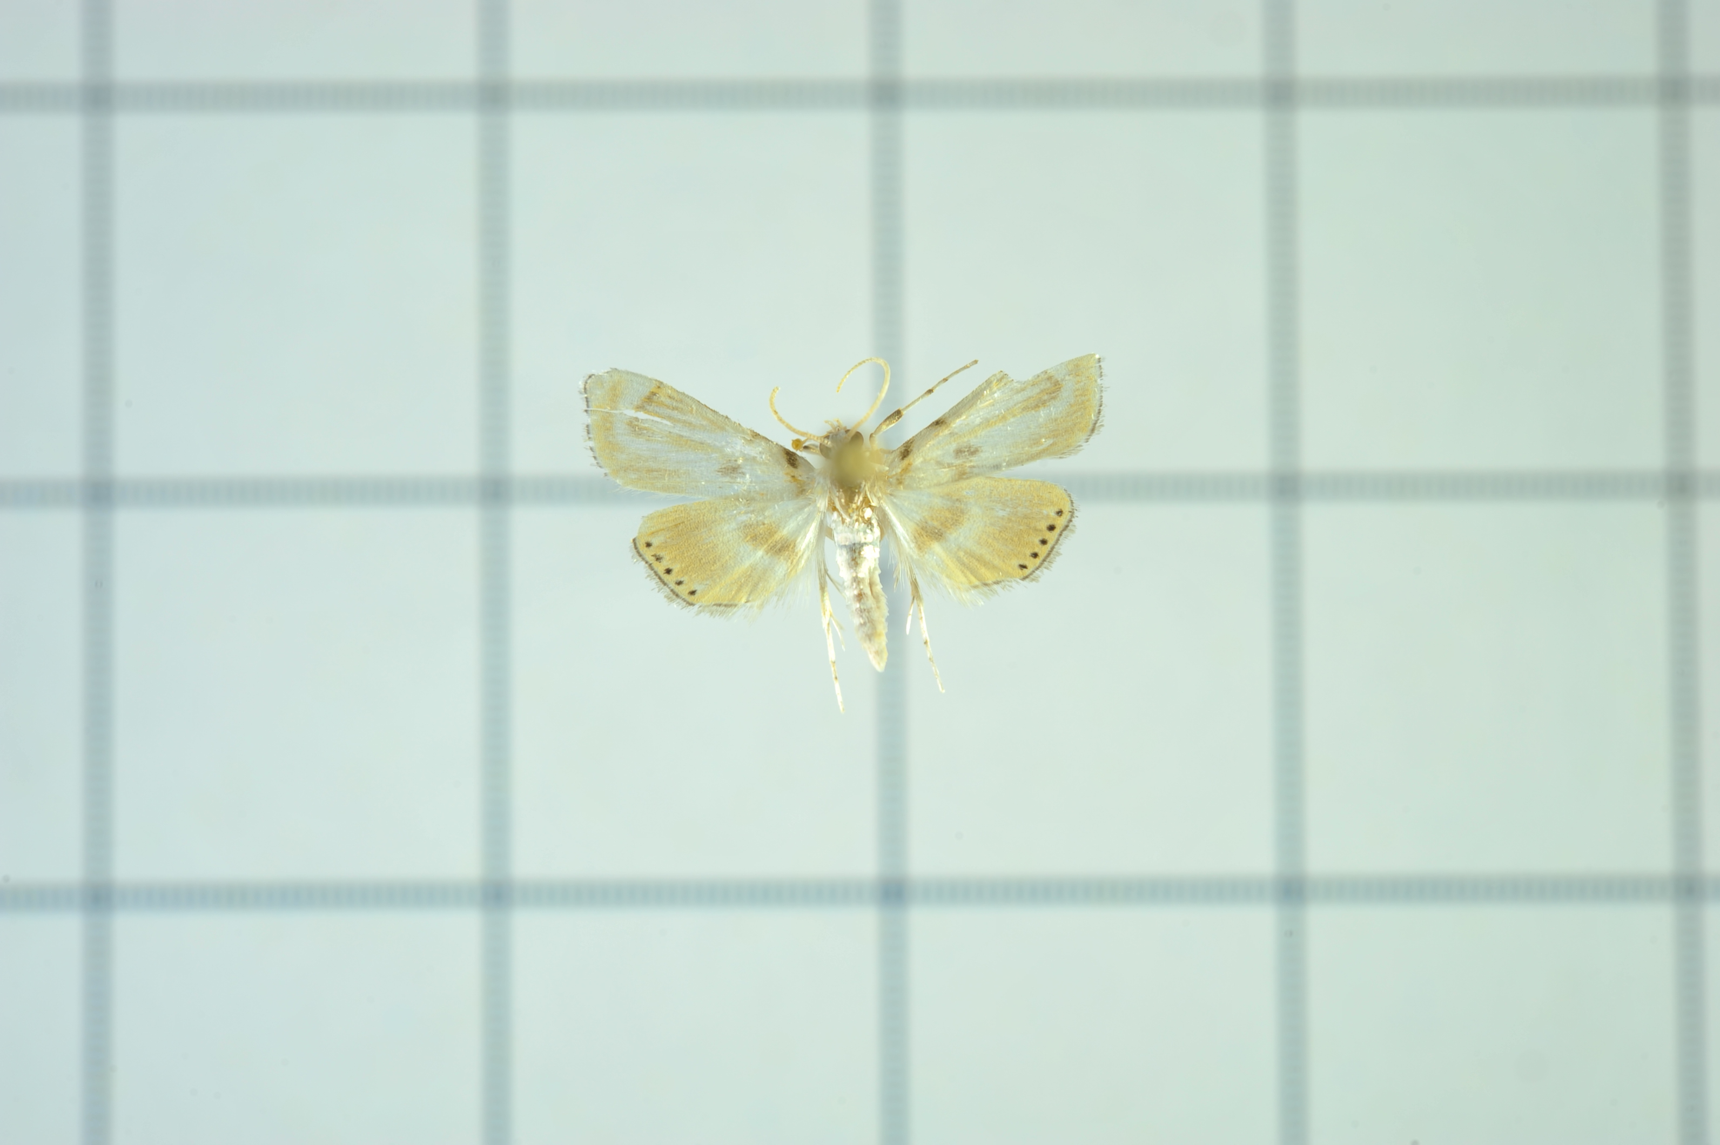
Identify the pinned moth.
Cataclysta angulata
